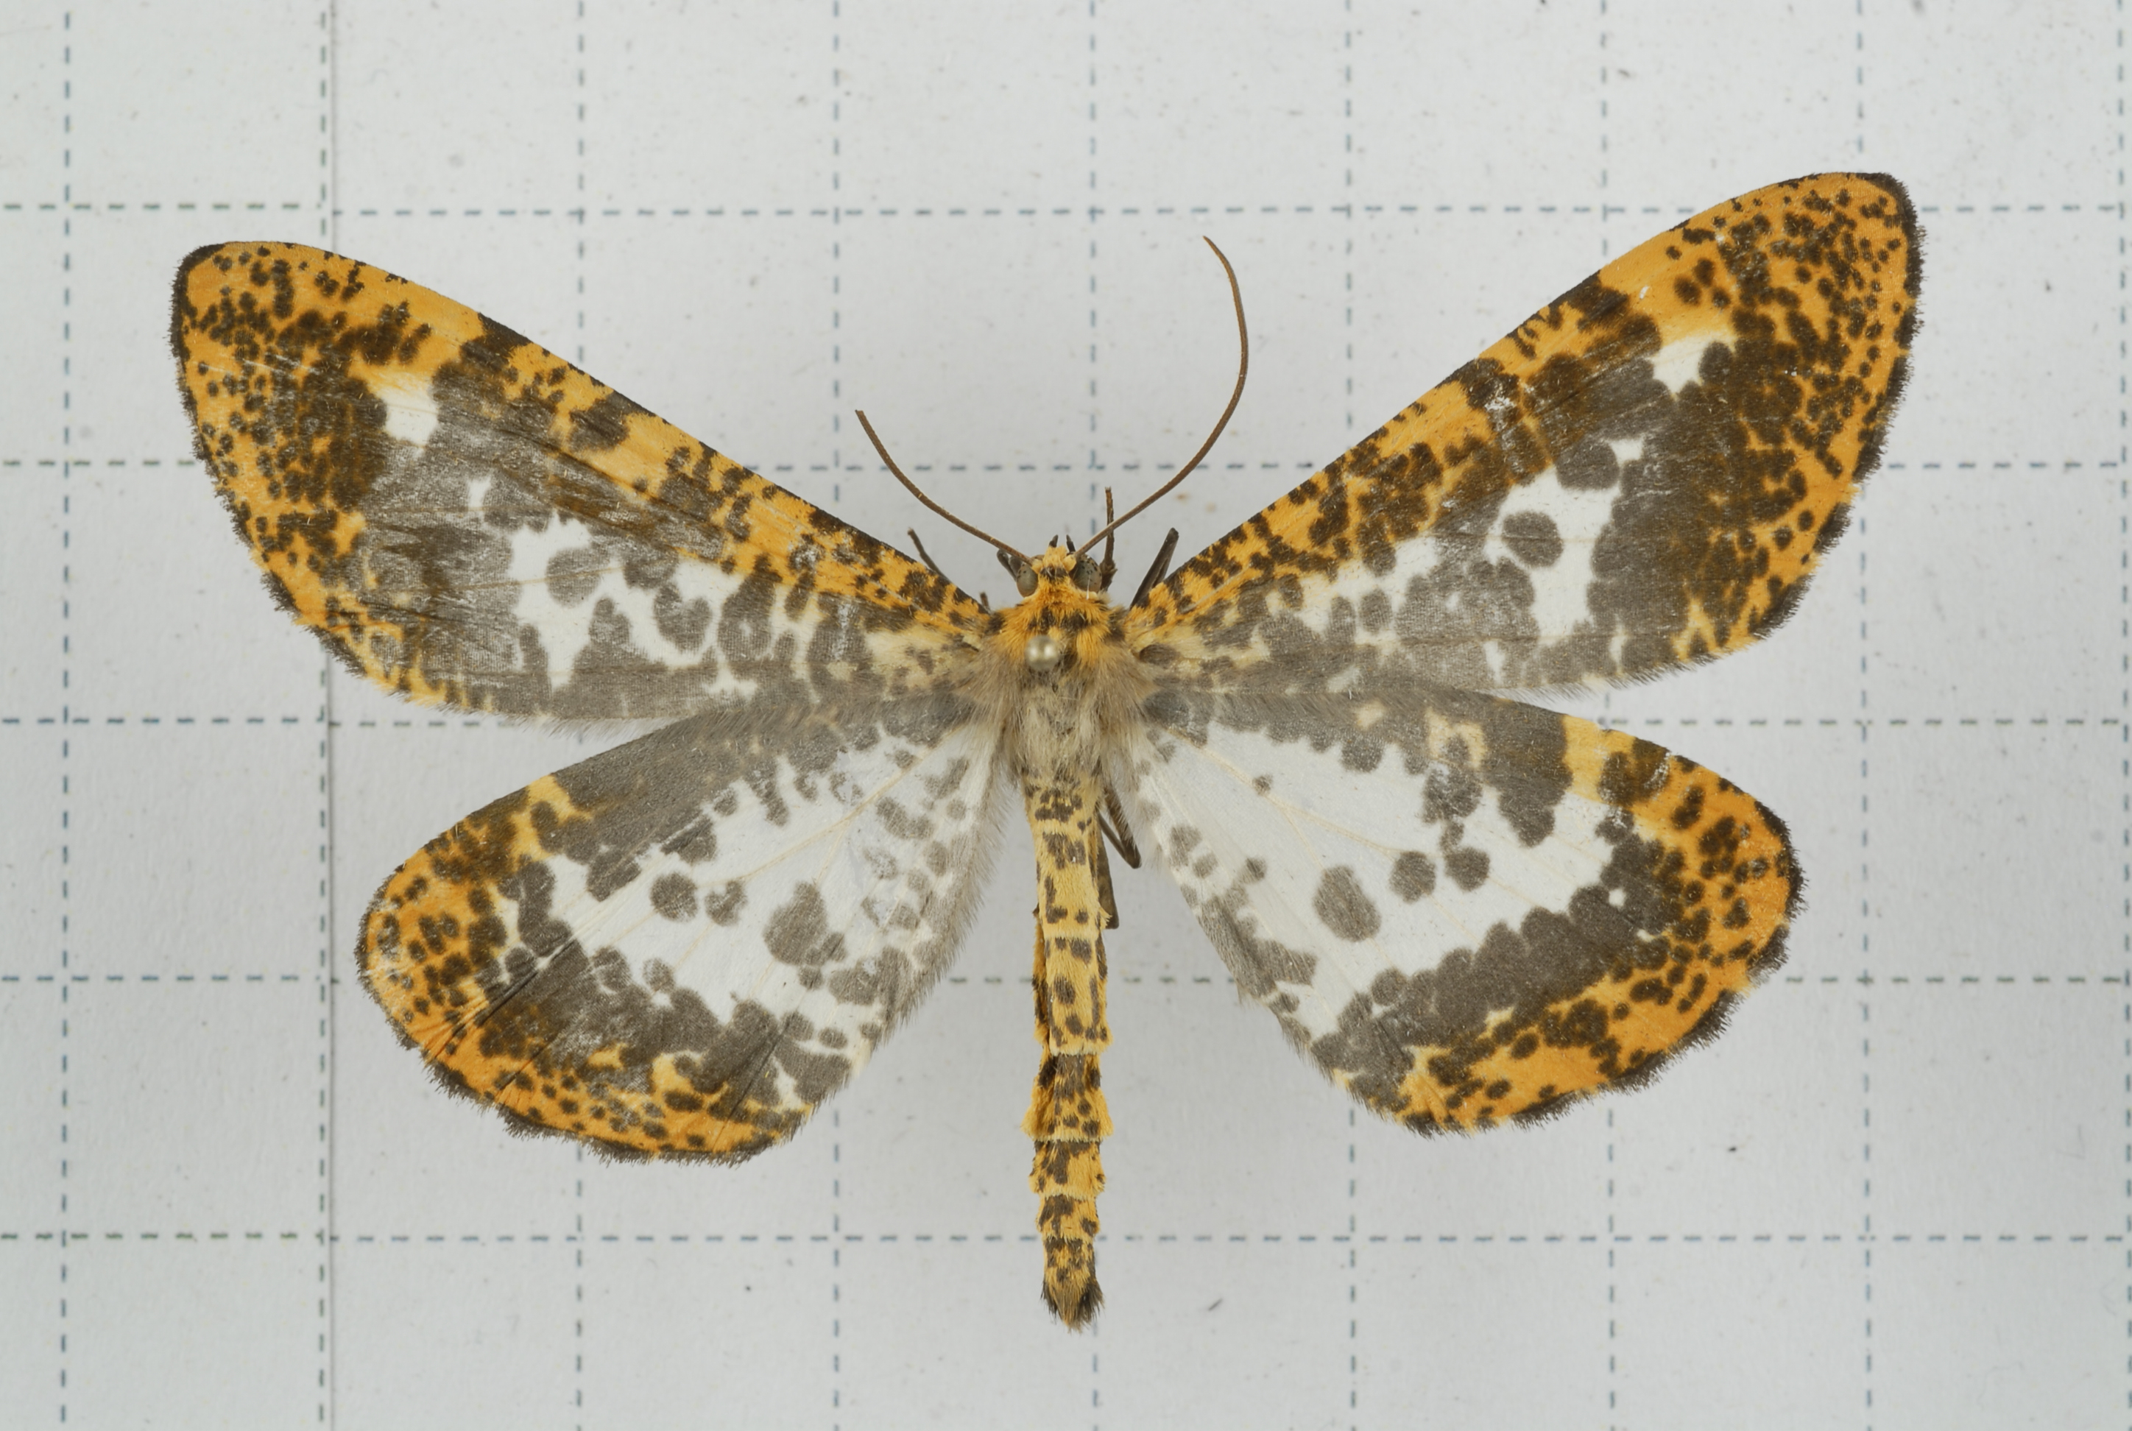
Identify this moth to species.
Epobeidia lucifera extranigricans
